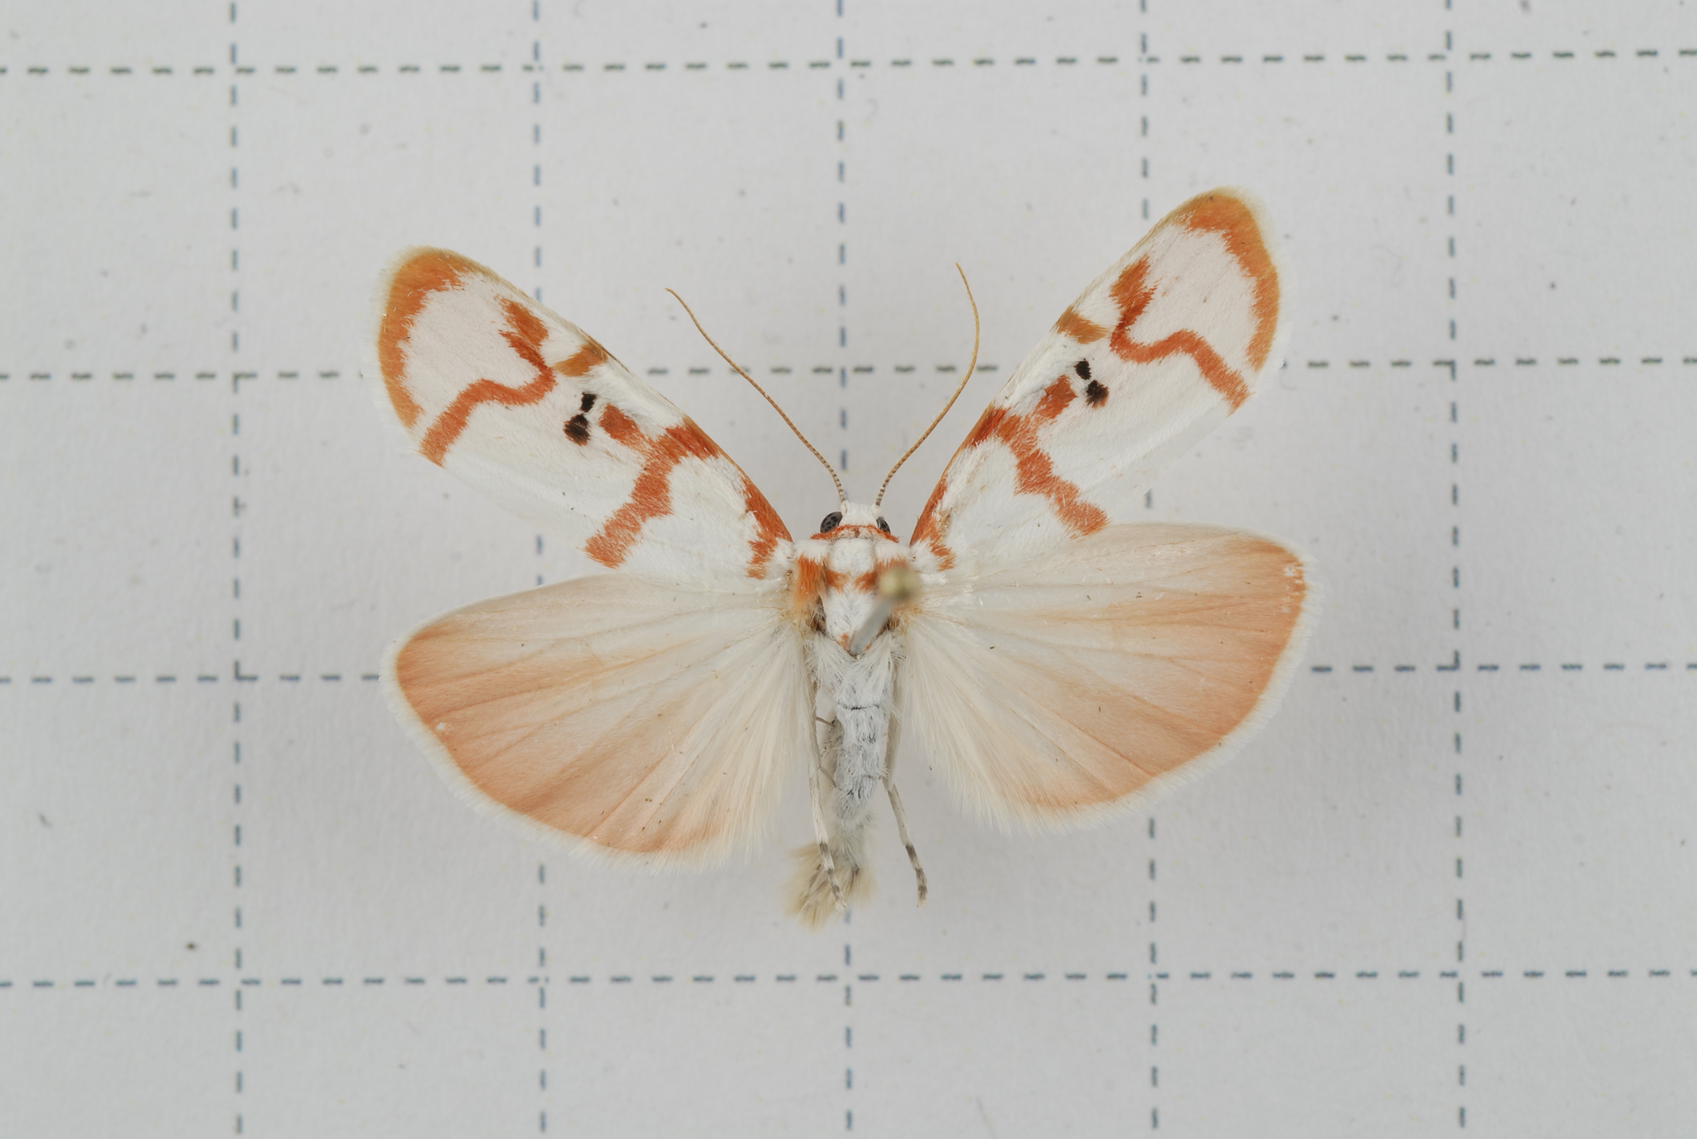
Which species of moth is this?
Cyana hamata hamata
